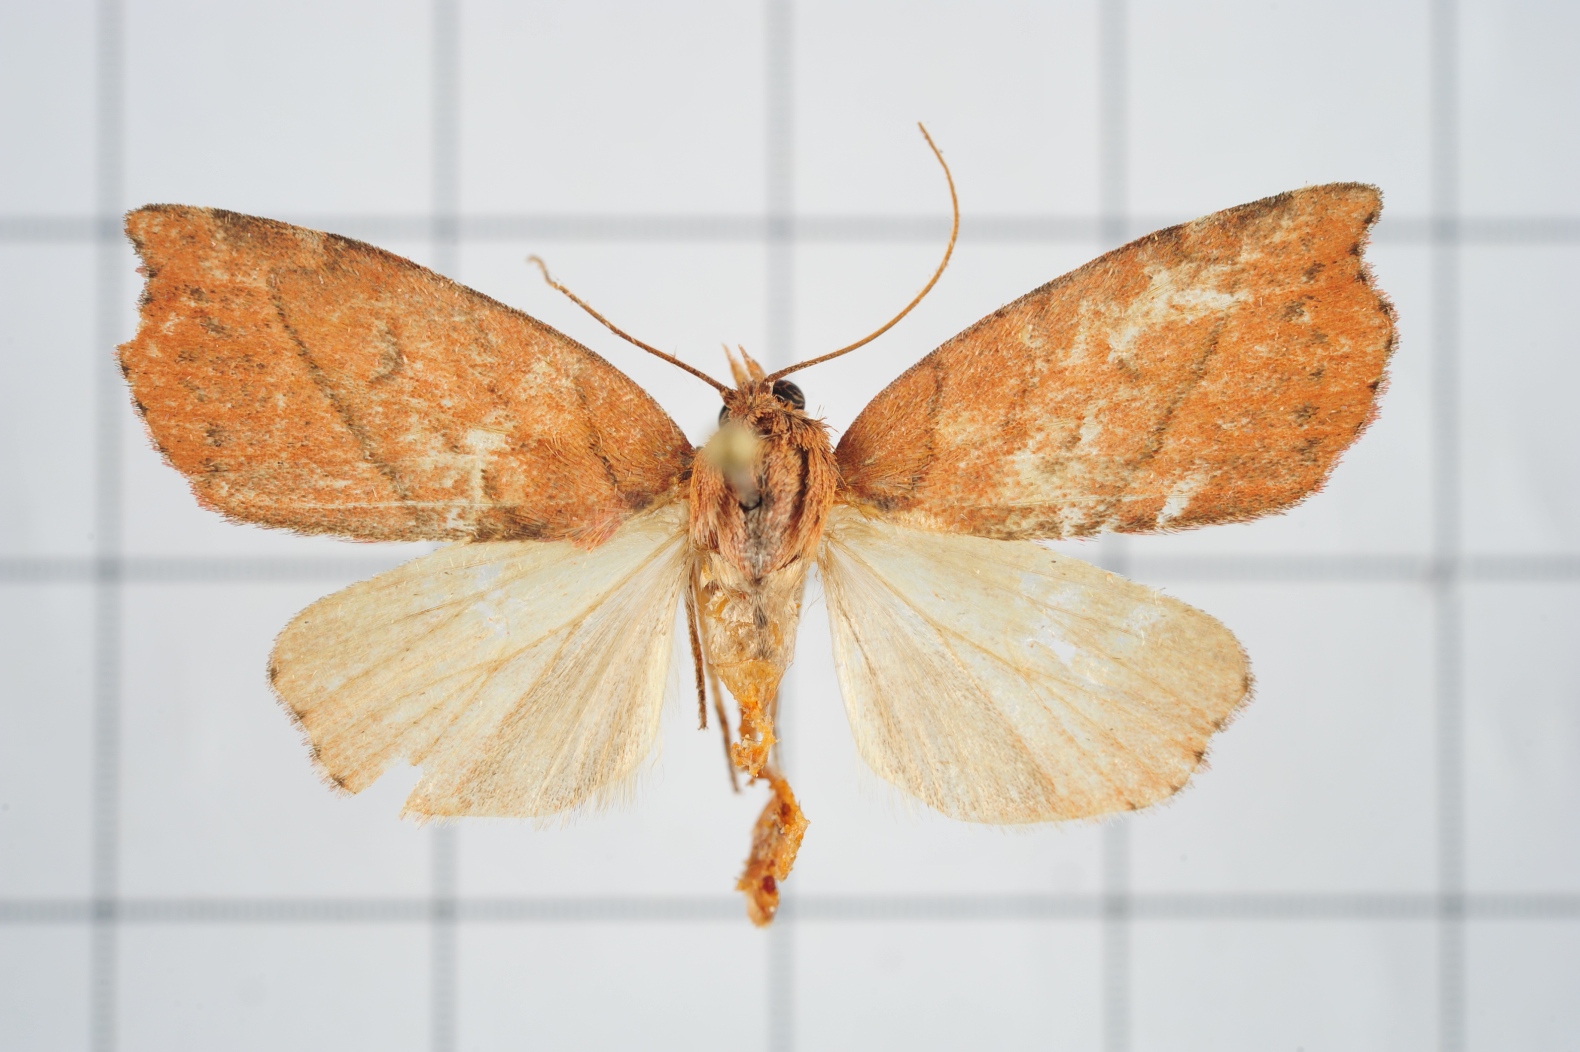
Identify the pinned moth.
Macrochthonia fervens
